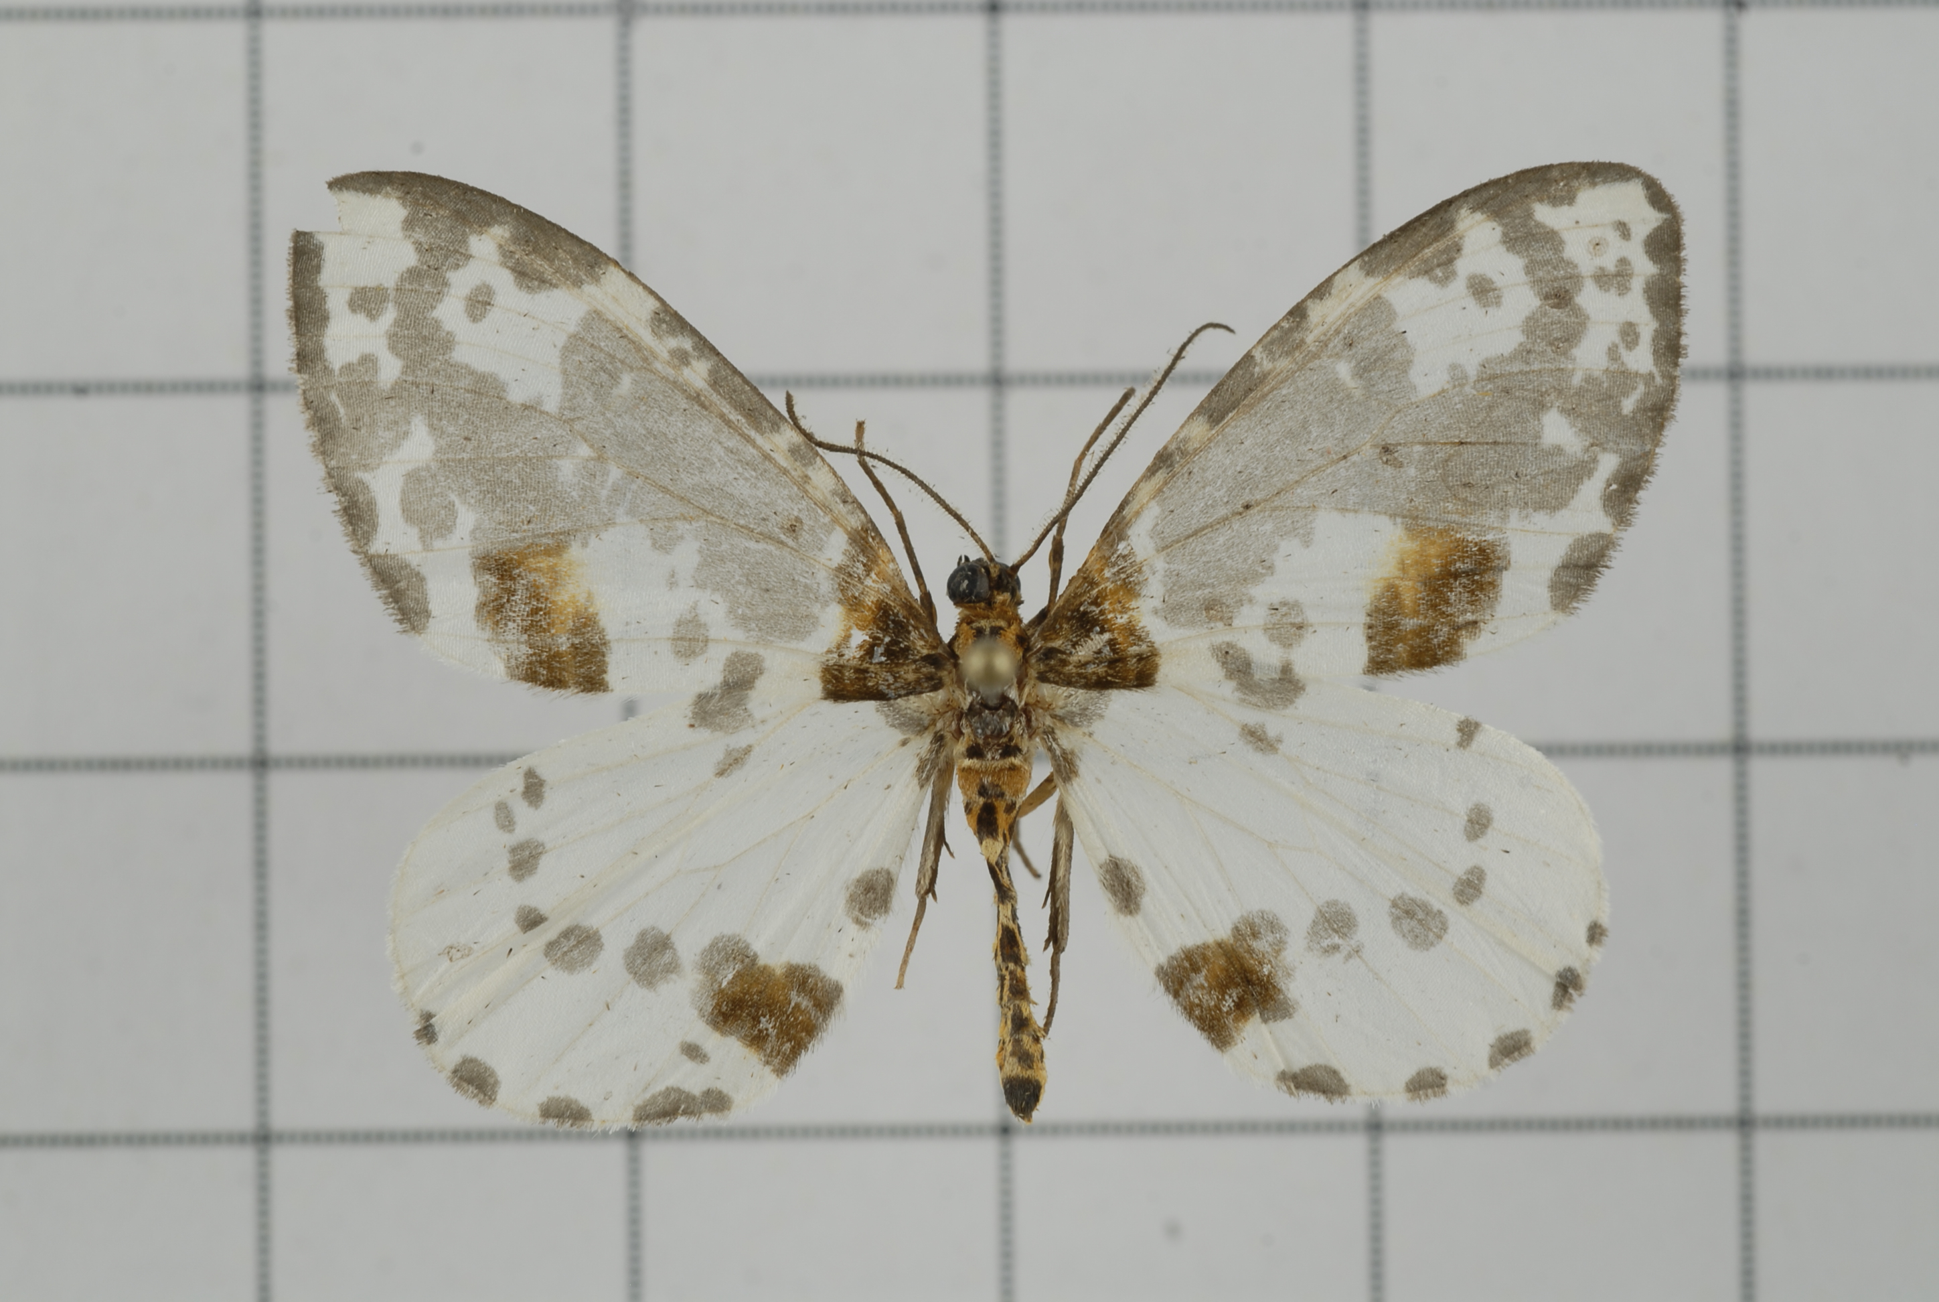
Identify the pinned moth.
Abraxas tenellula
